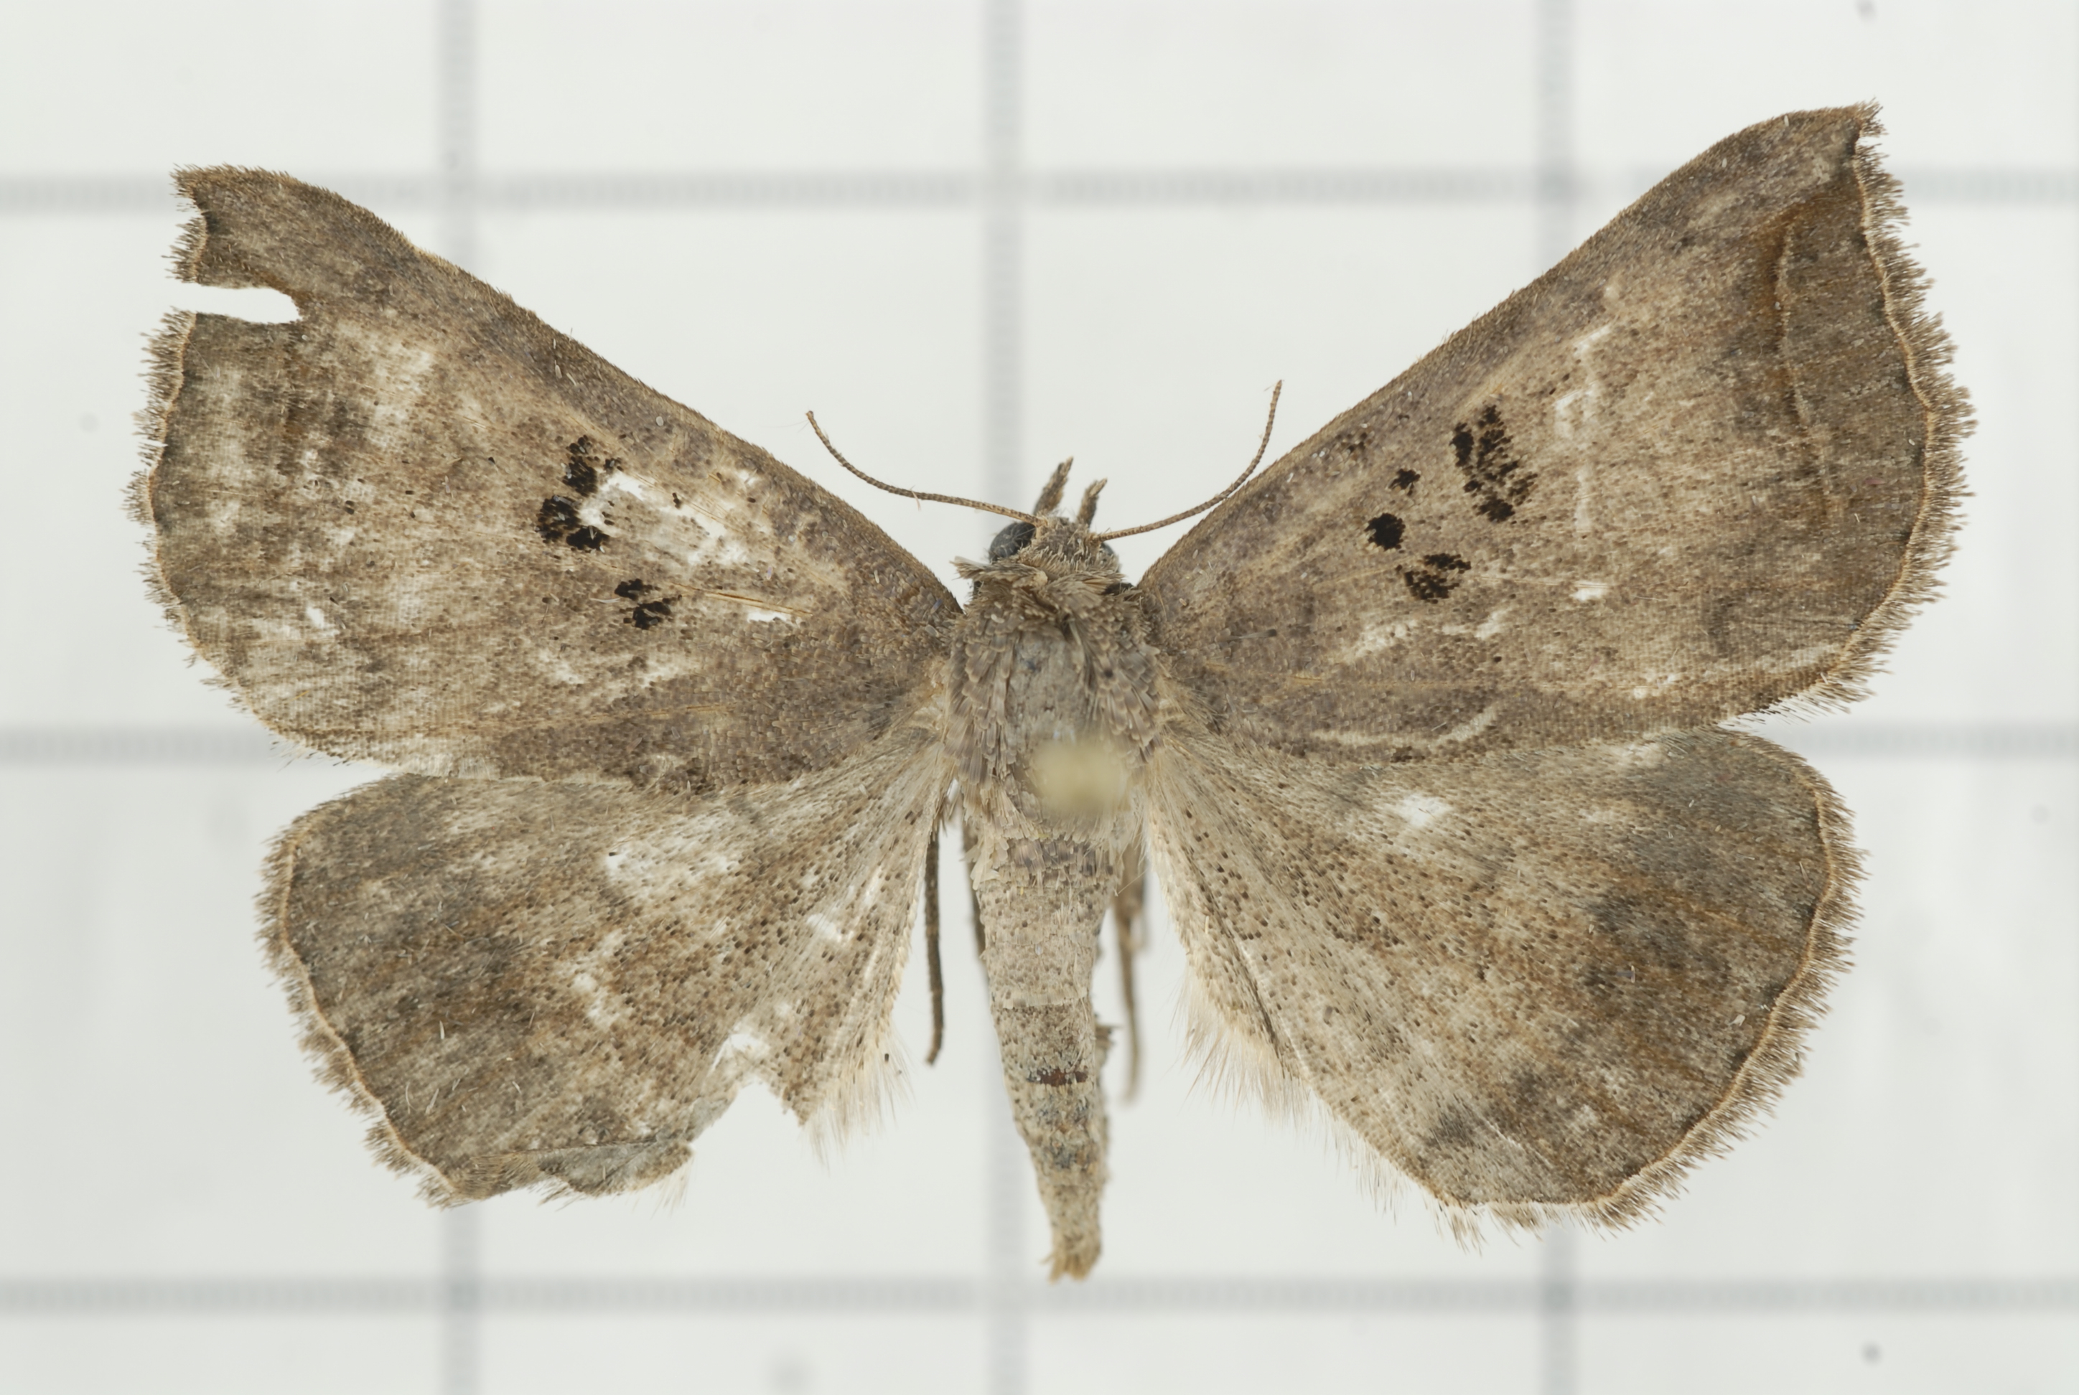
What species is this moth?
Blasticorhinus rivulosa
